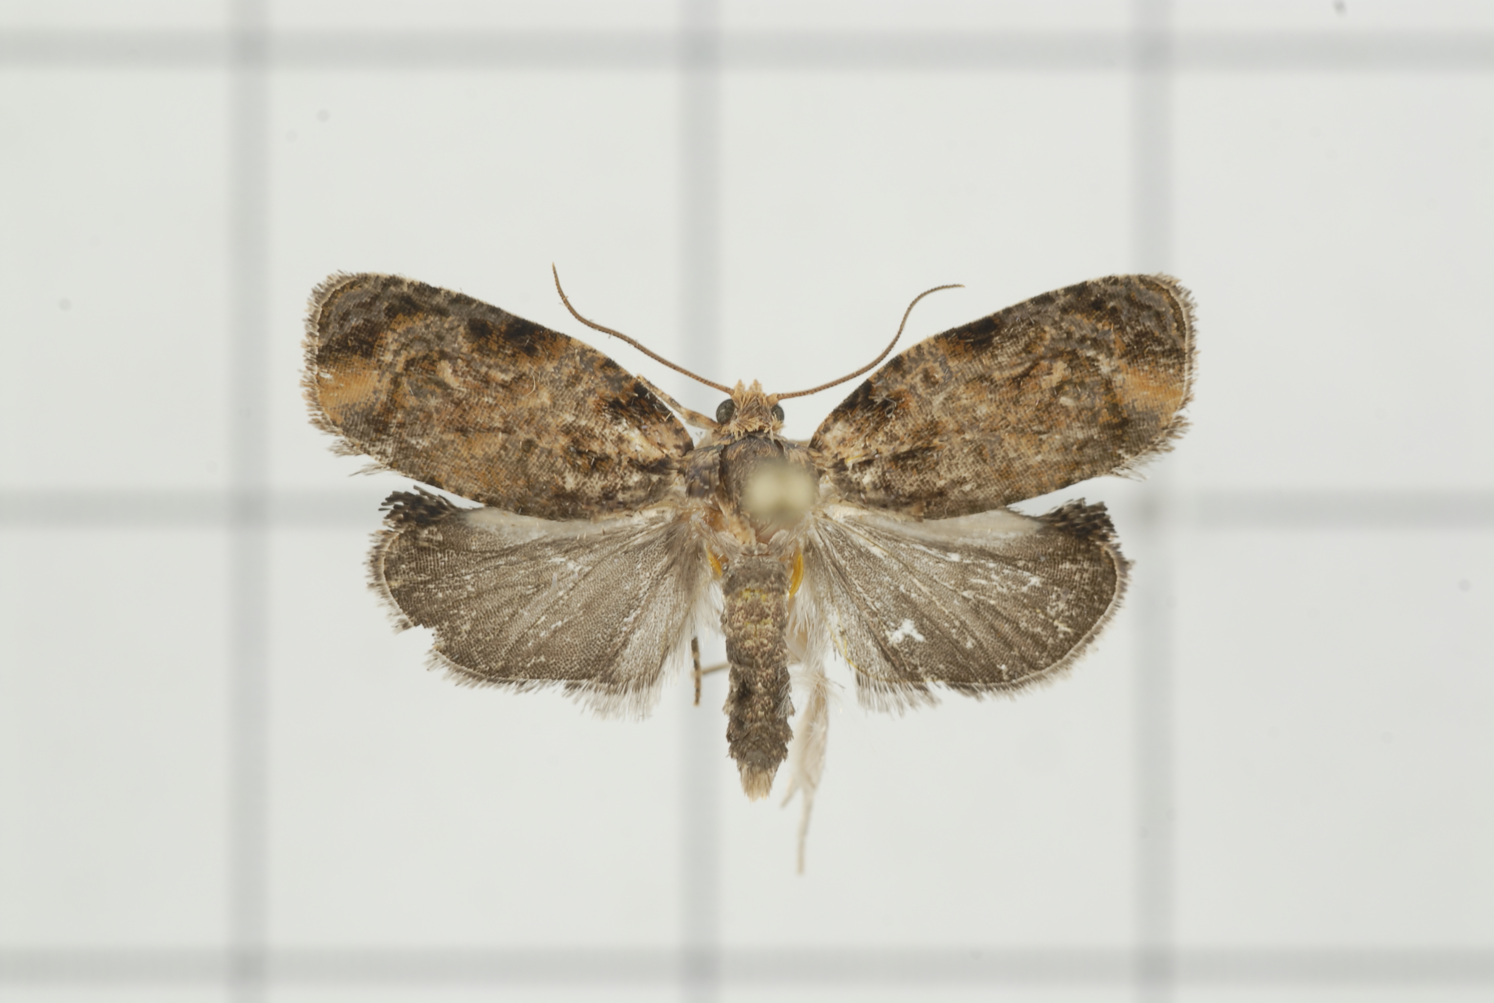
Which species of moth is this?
Phaecasiophora caryosema
